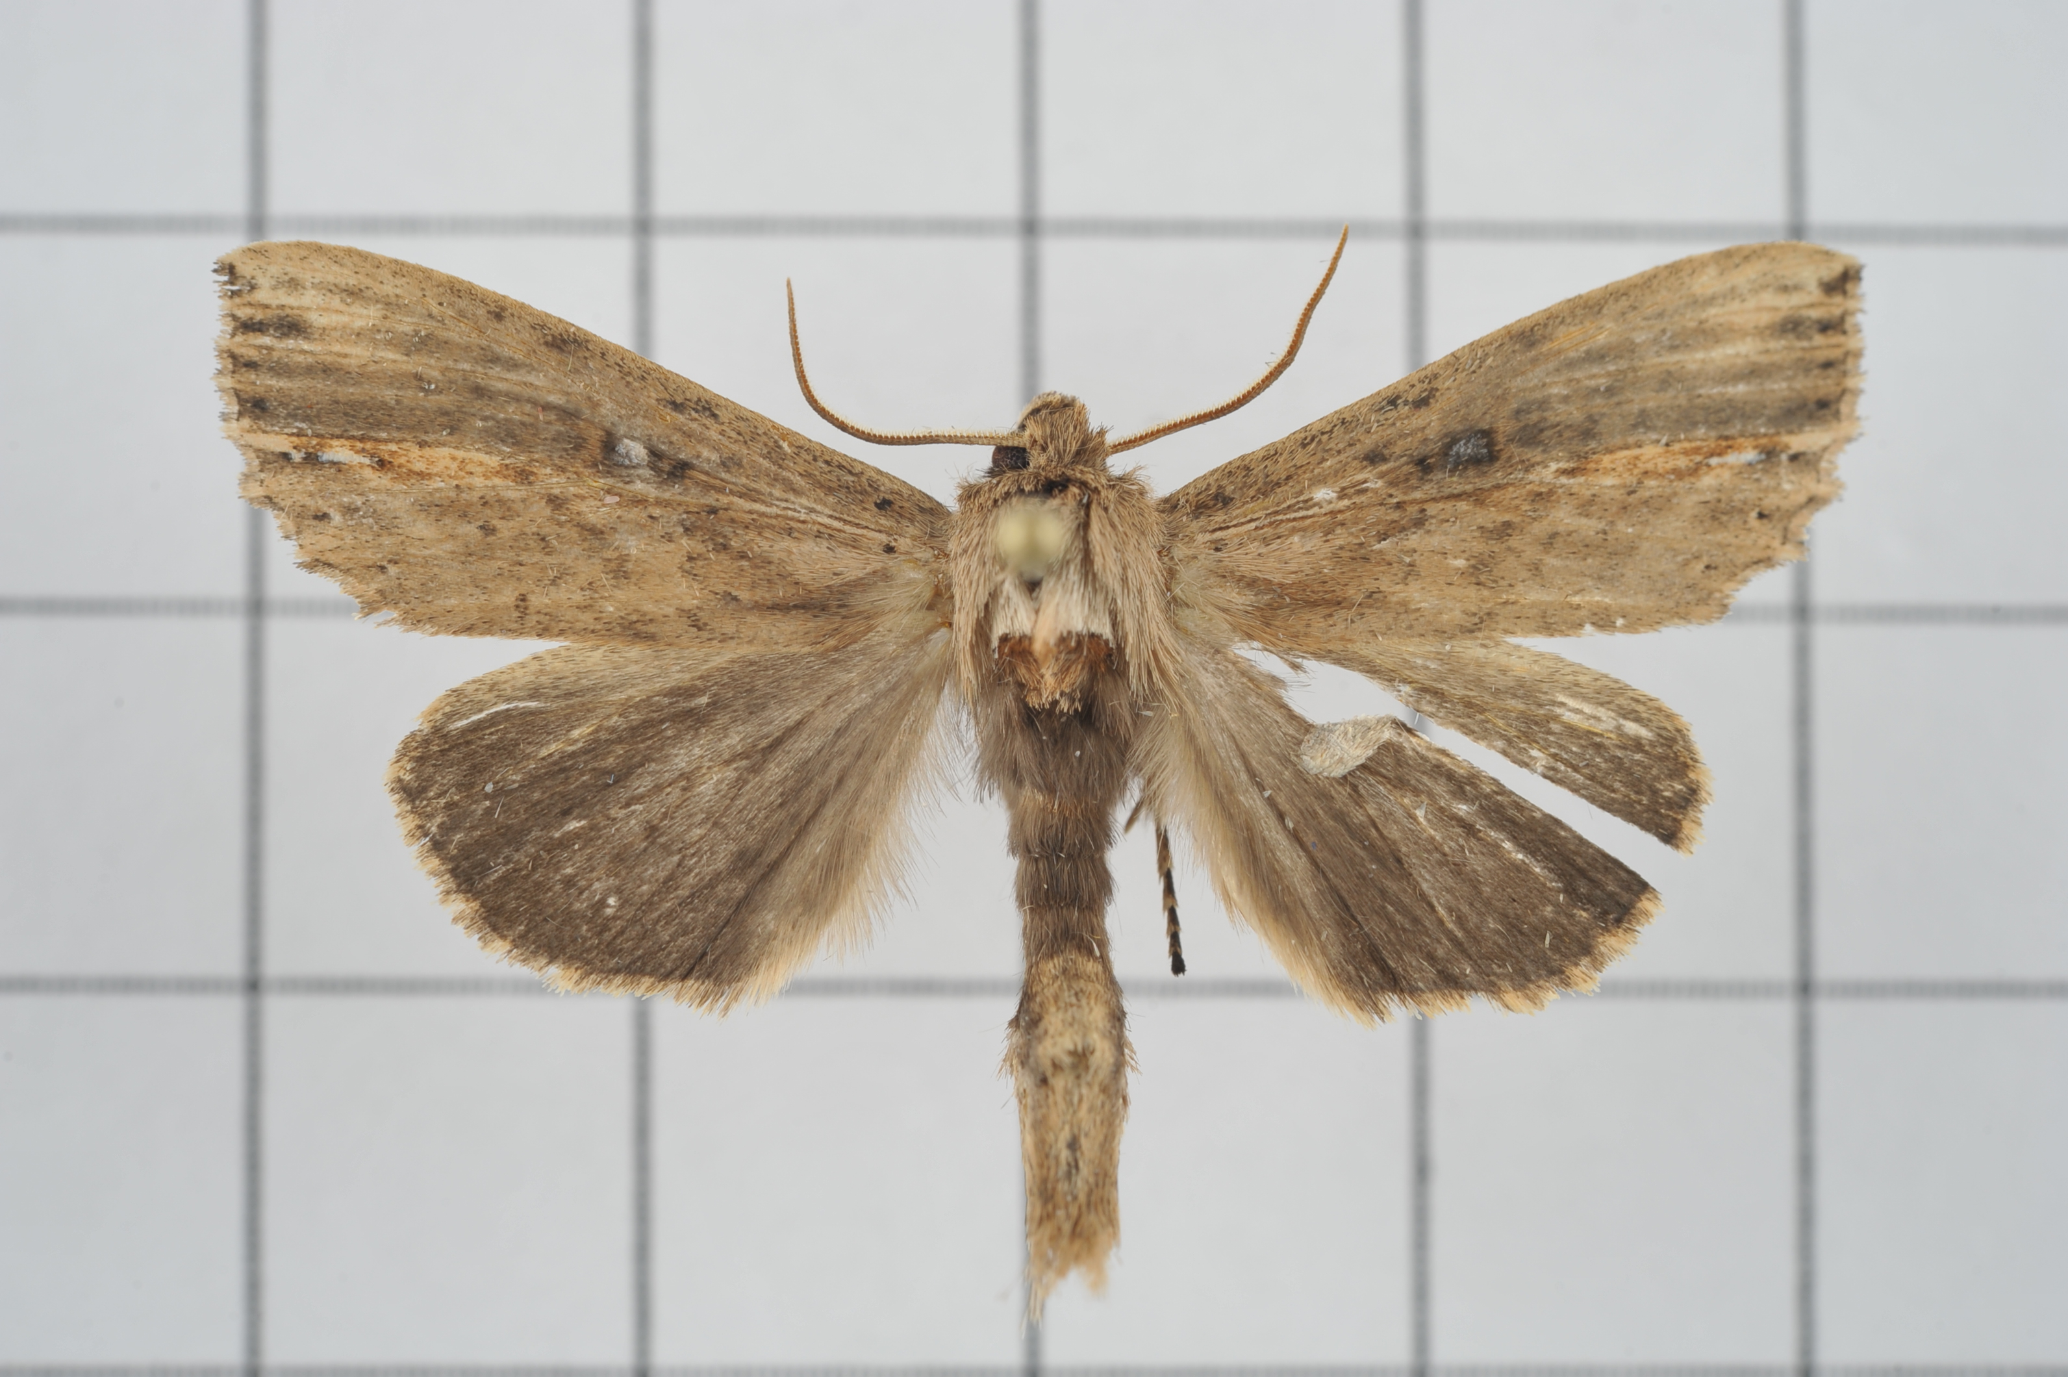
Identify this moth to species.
Ramesa albistriga
